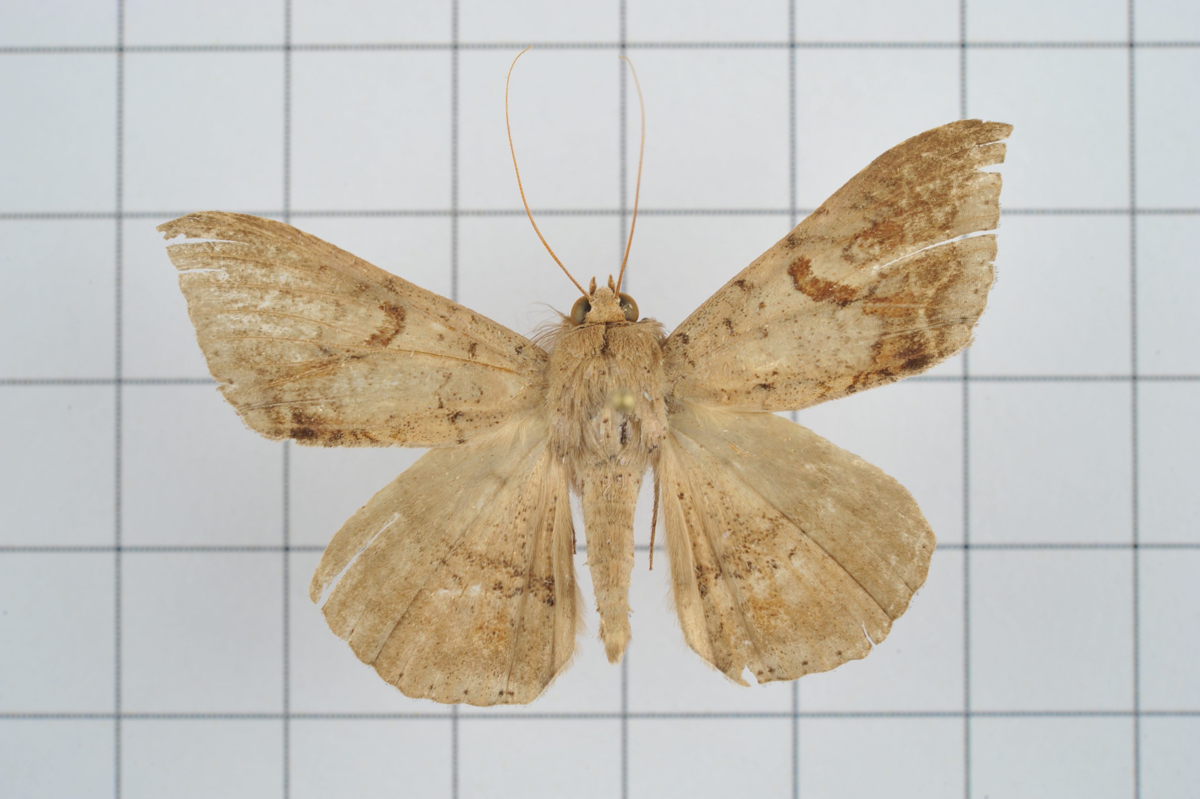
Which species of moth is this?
Oxyodes scrobiculata
